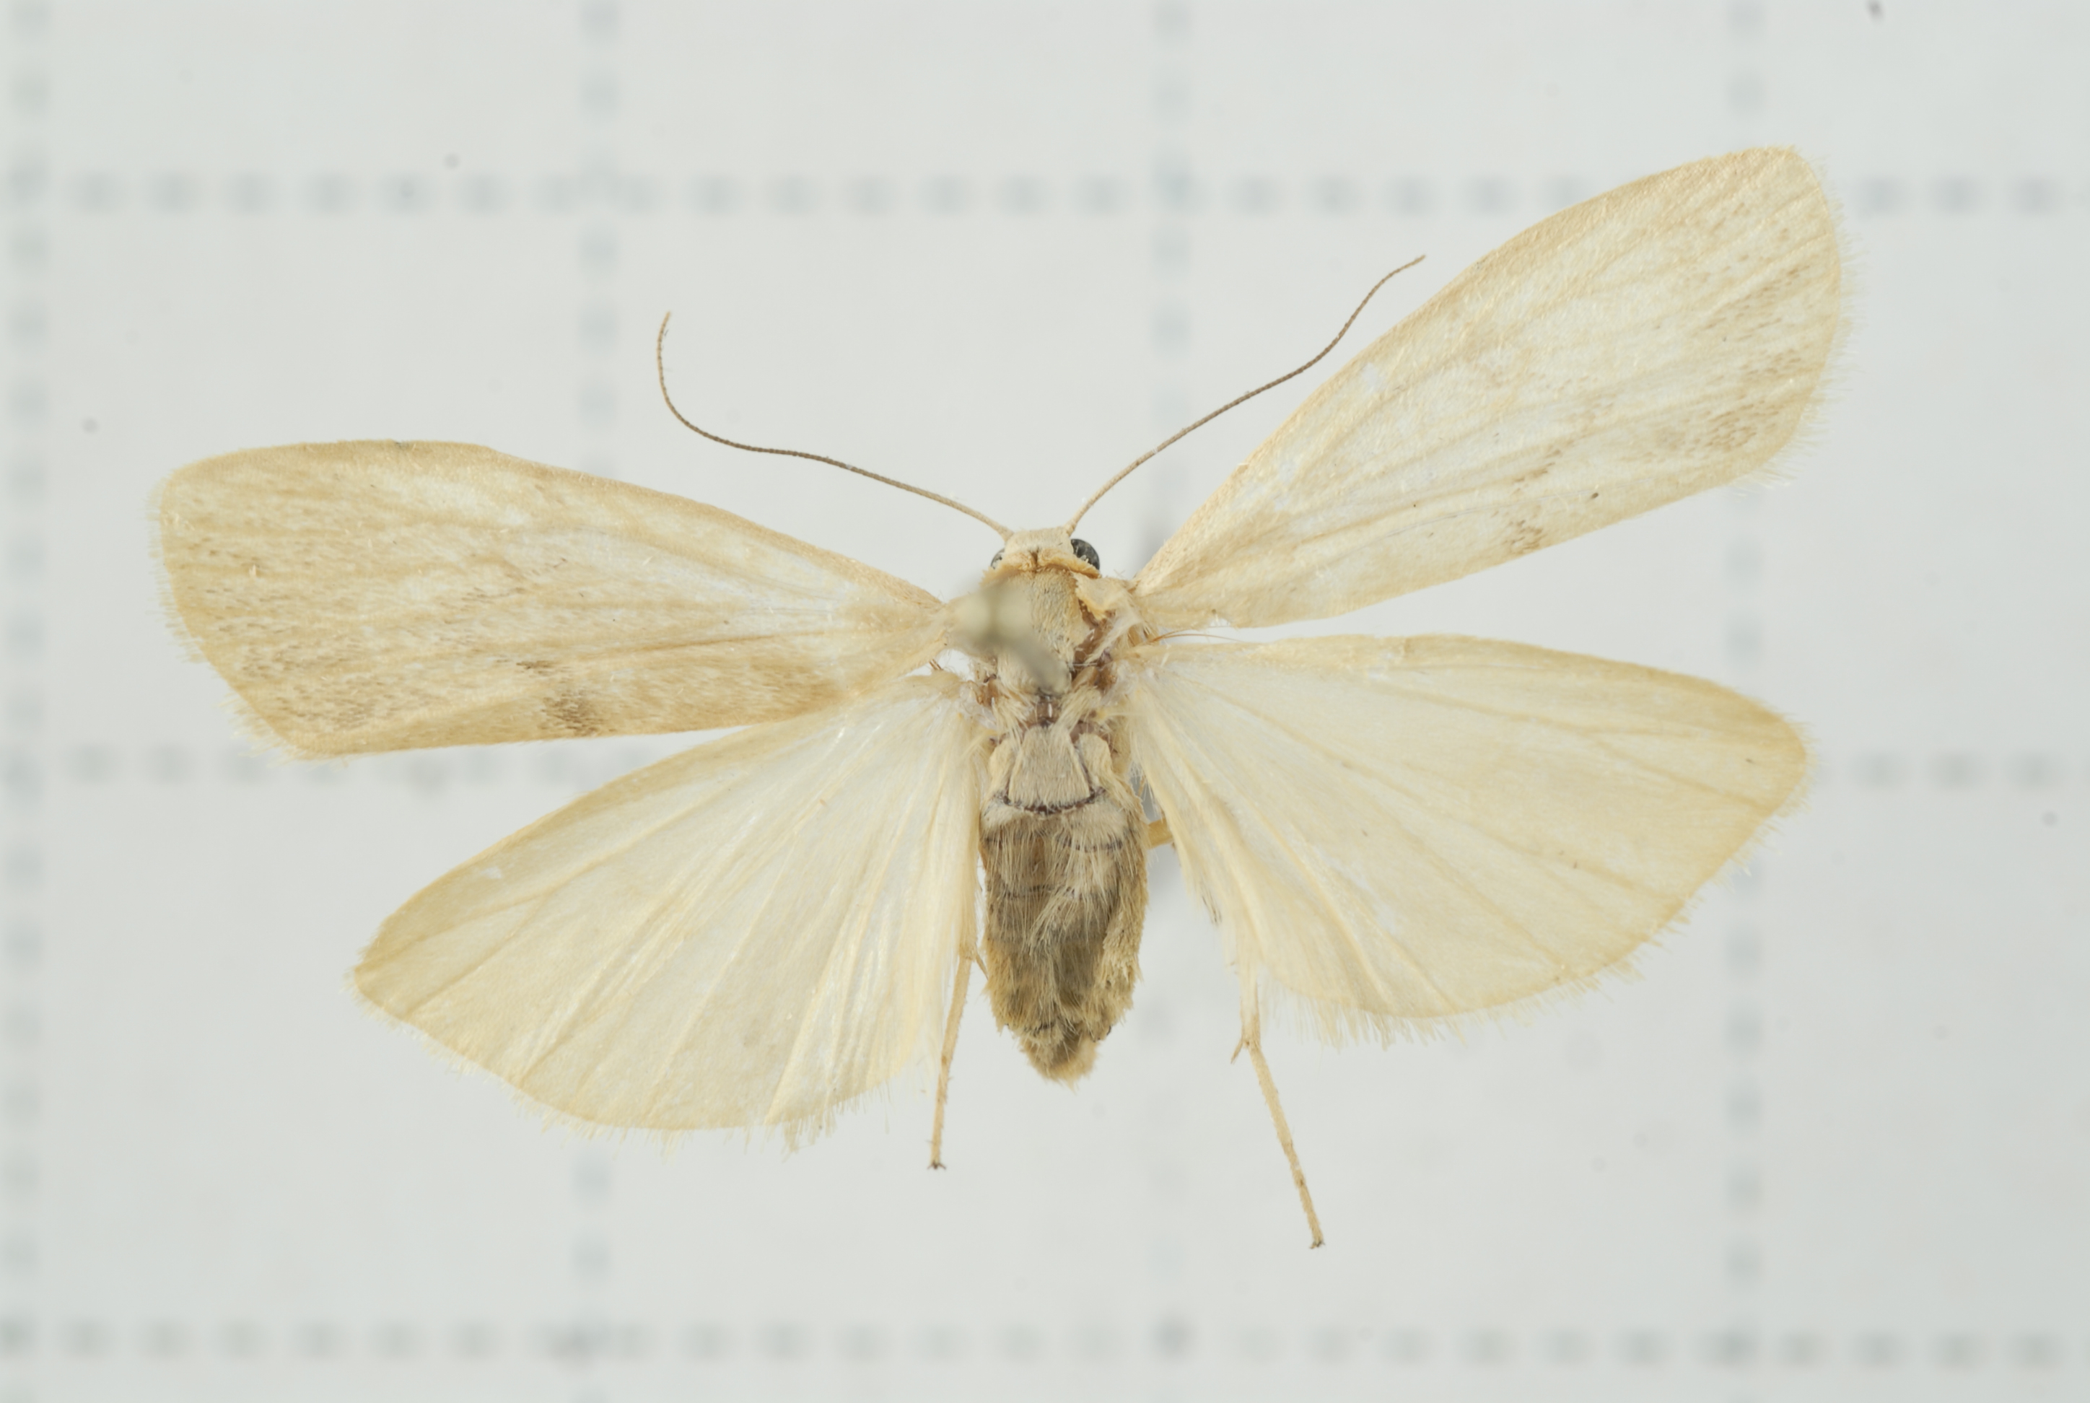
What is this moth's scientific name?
Teuloma tainebula
